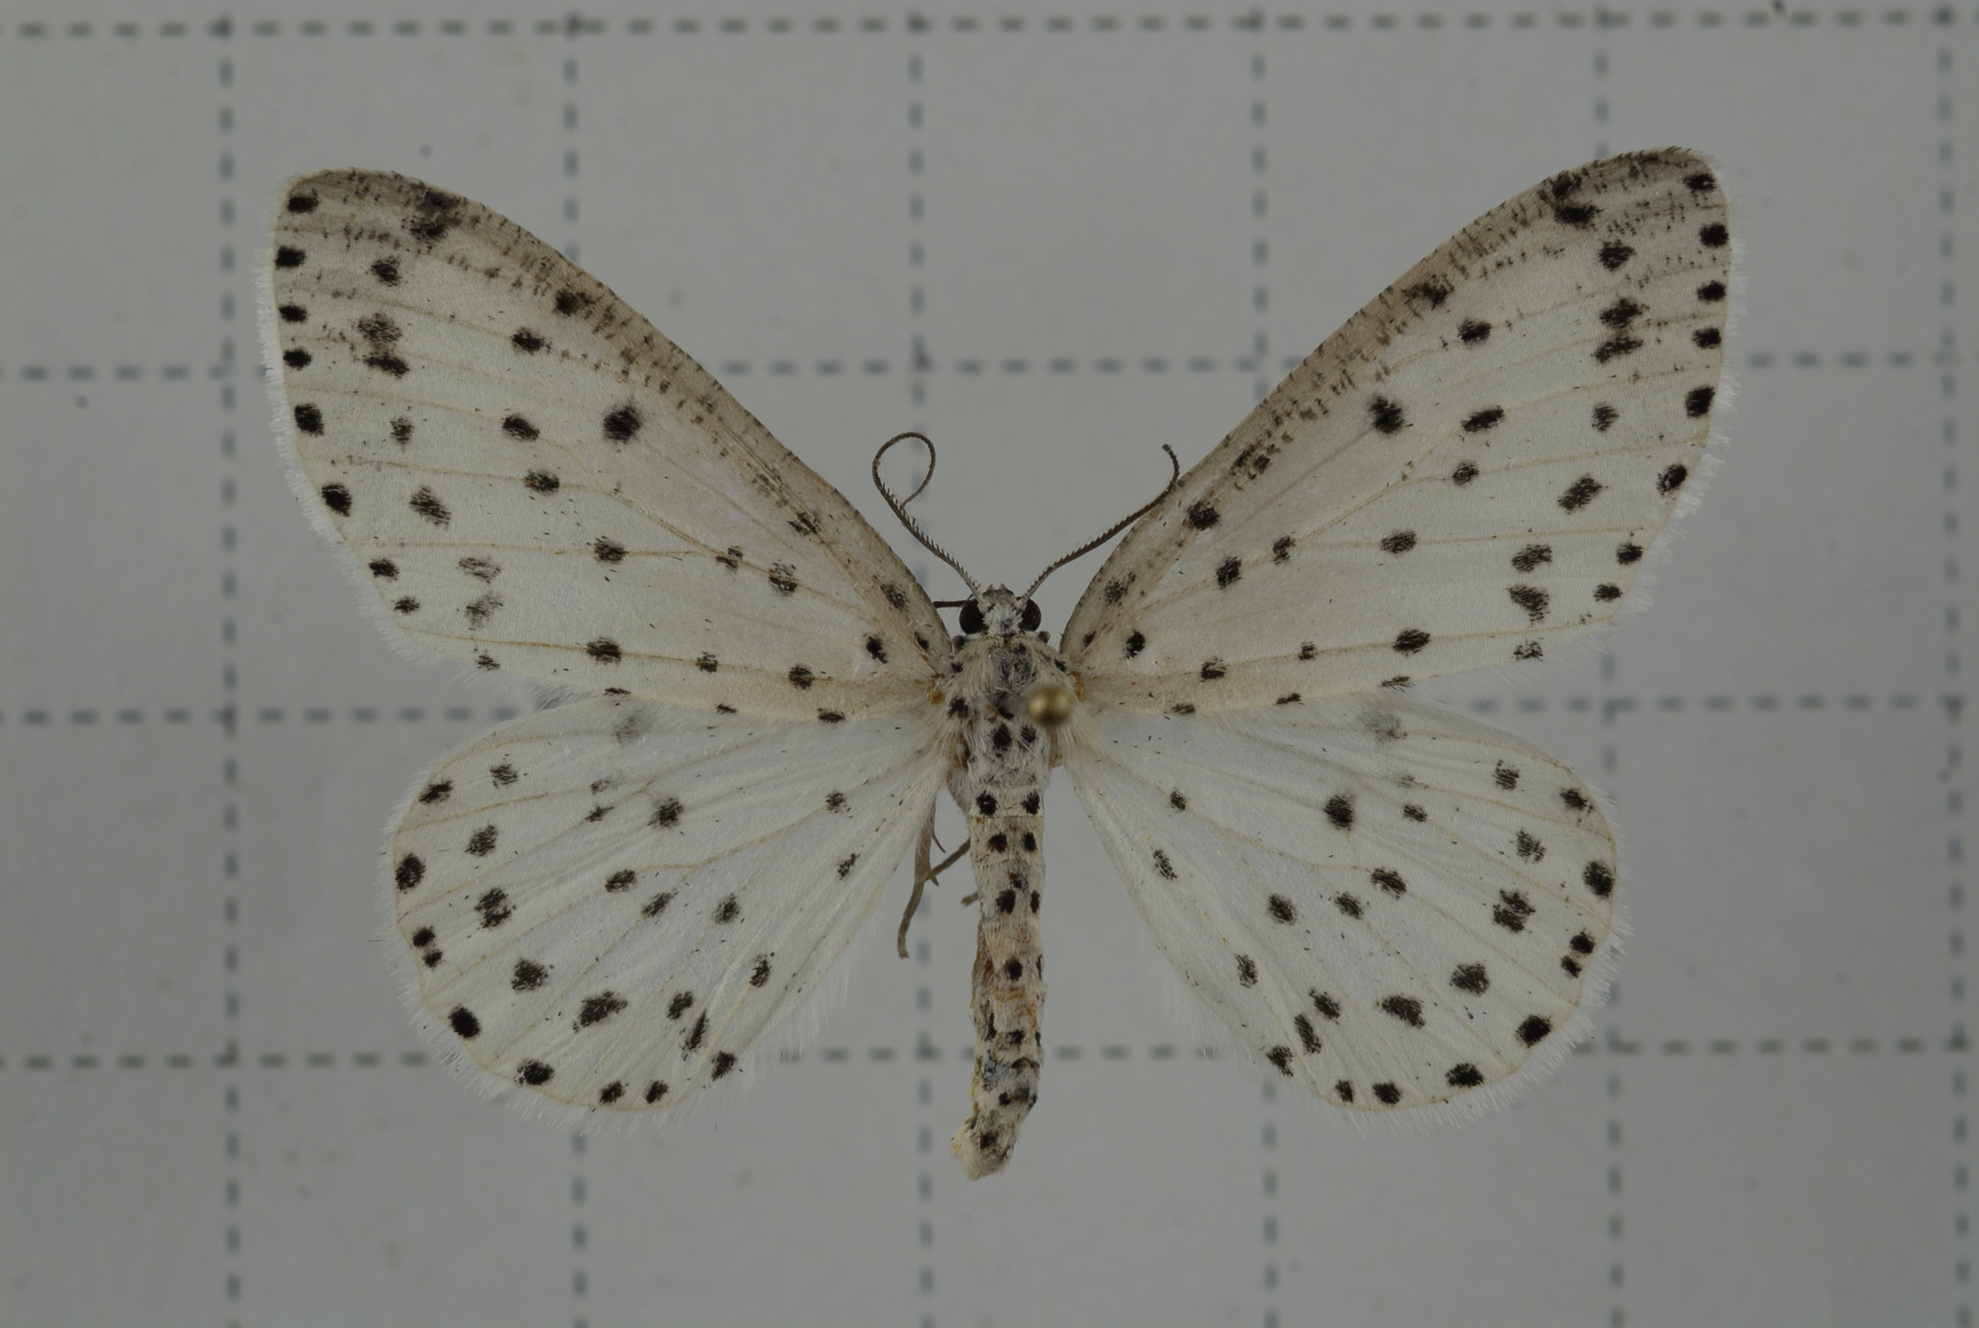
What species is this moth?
Xenoplia trivialis
